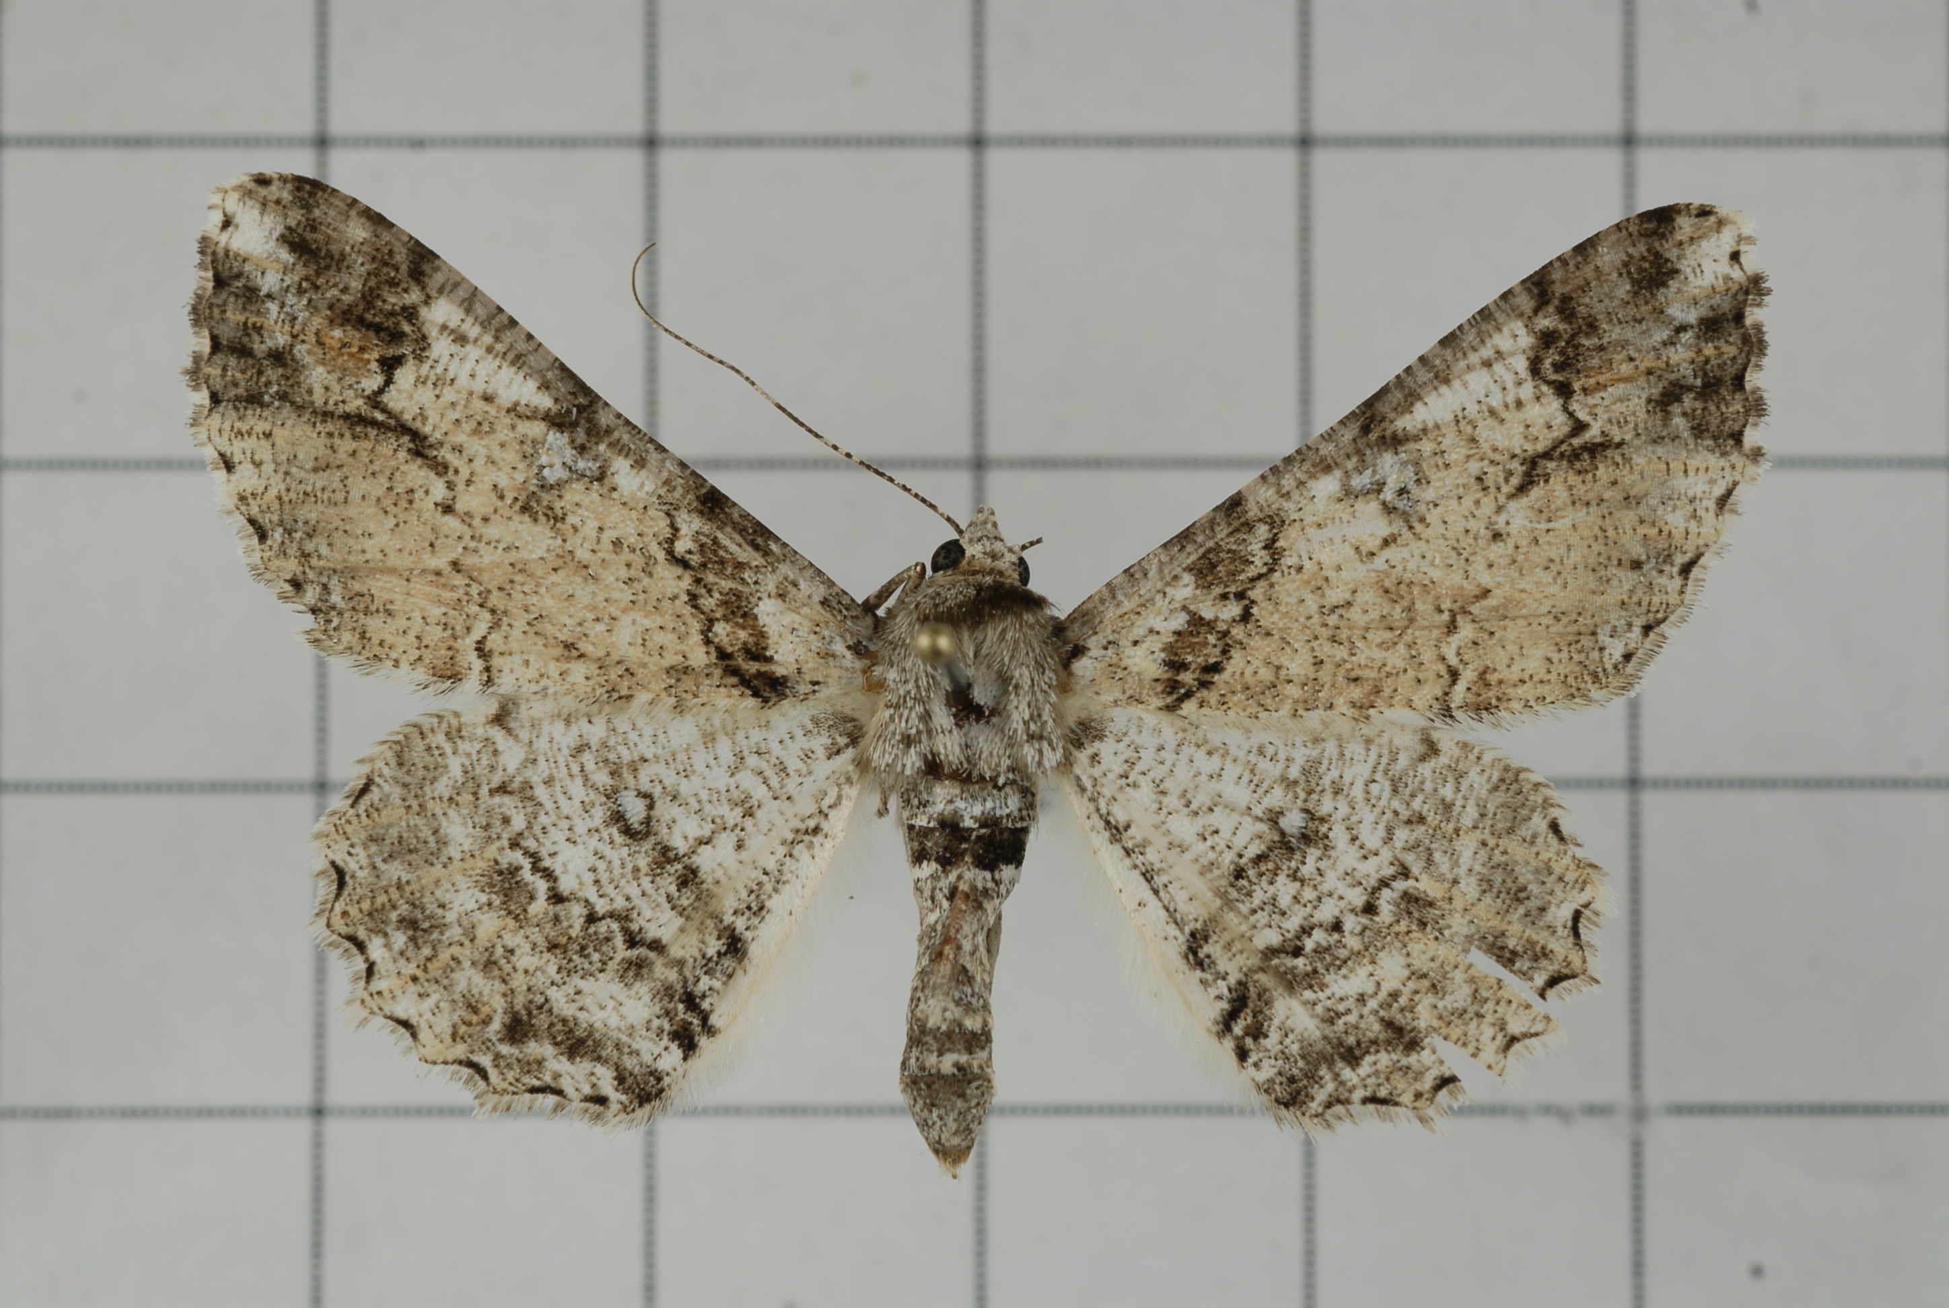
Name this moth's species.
Cleora fraterna
